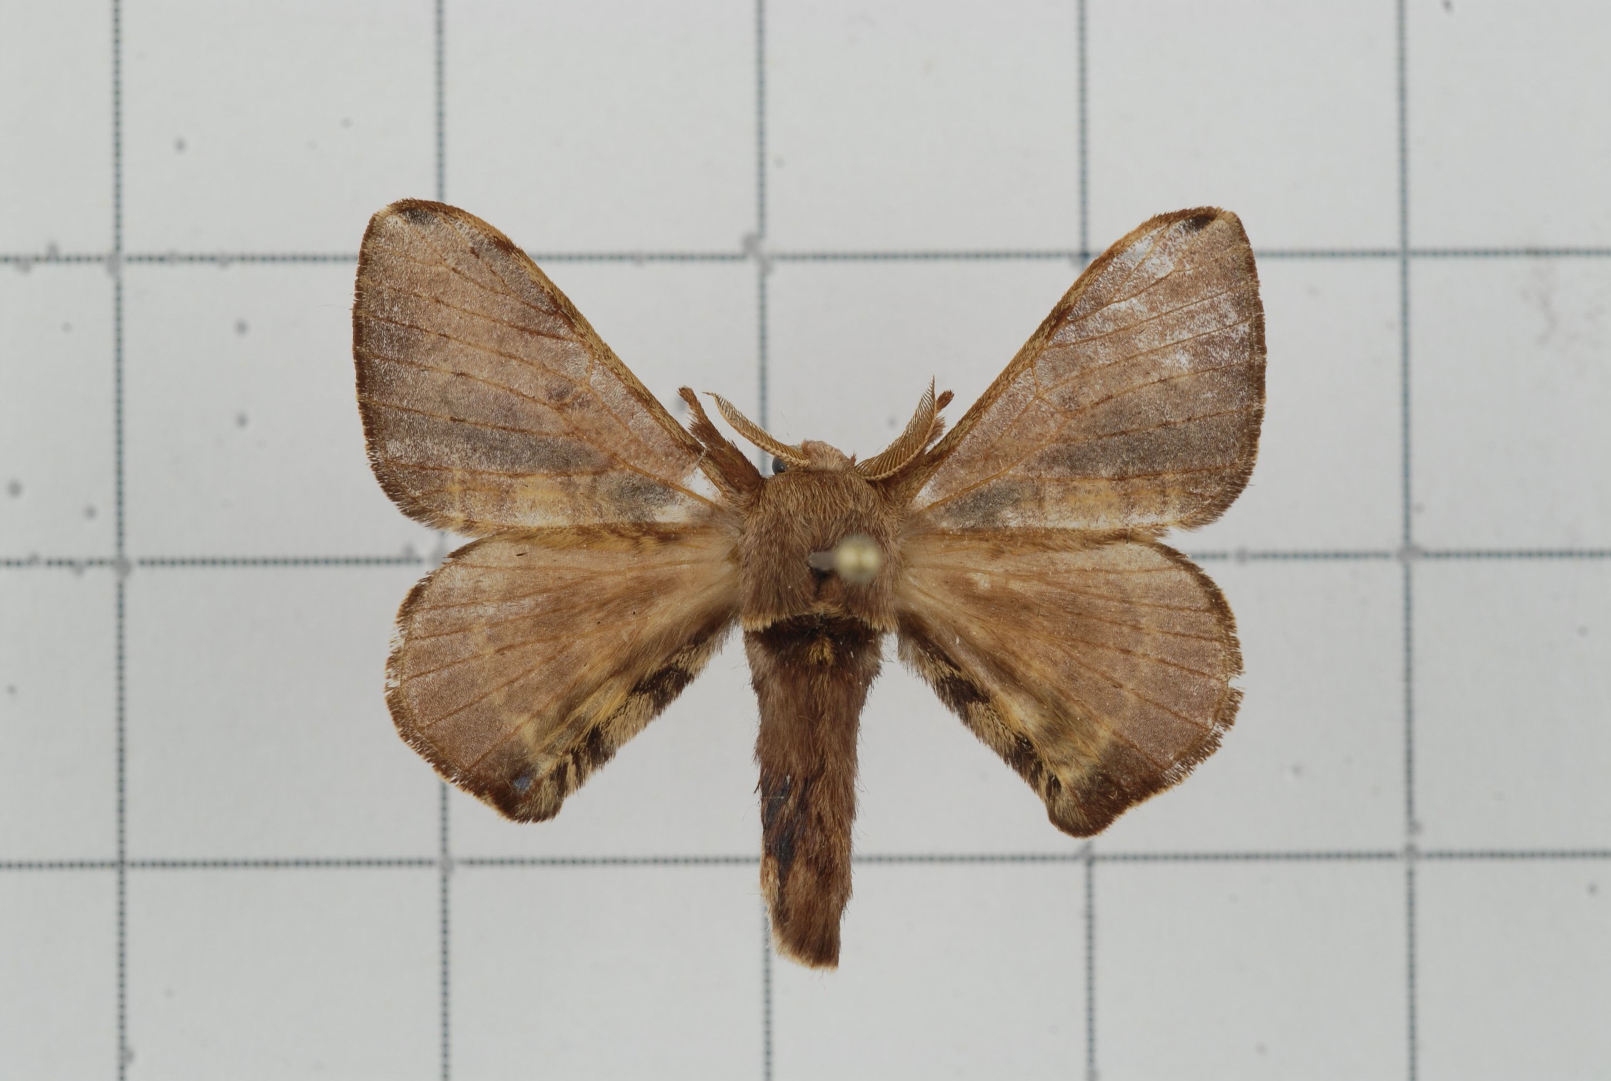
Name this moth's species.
Triuncina brunnea
